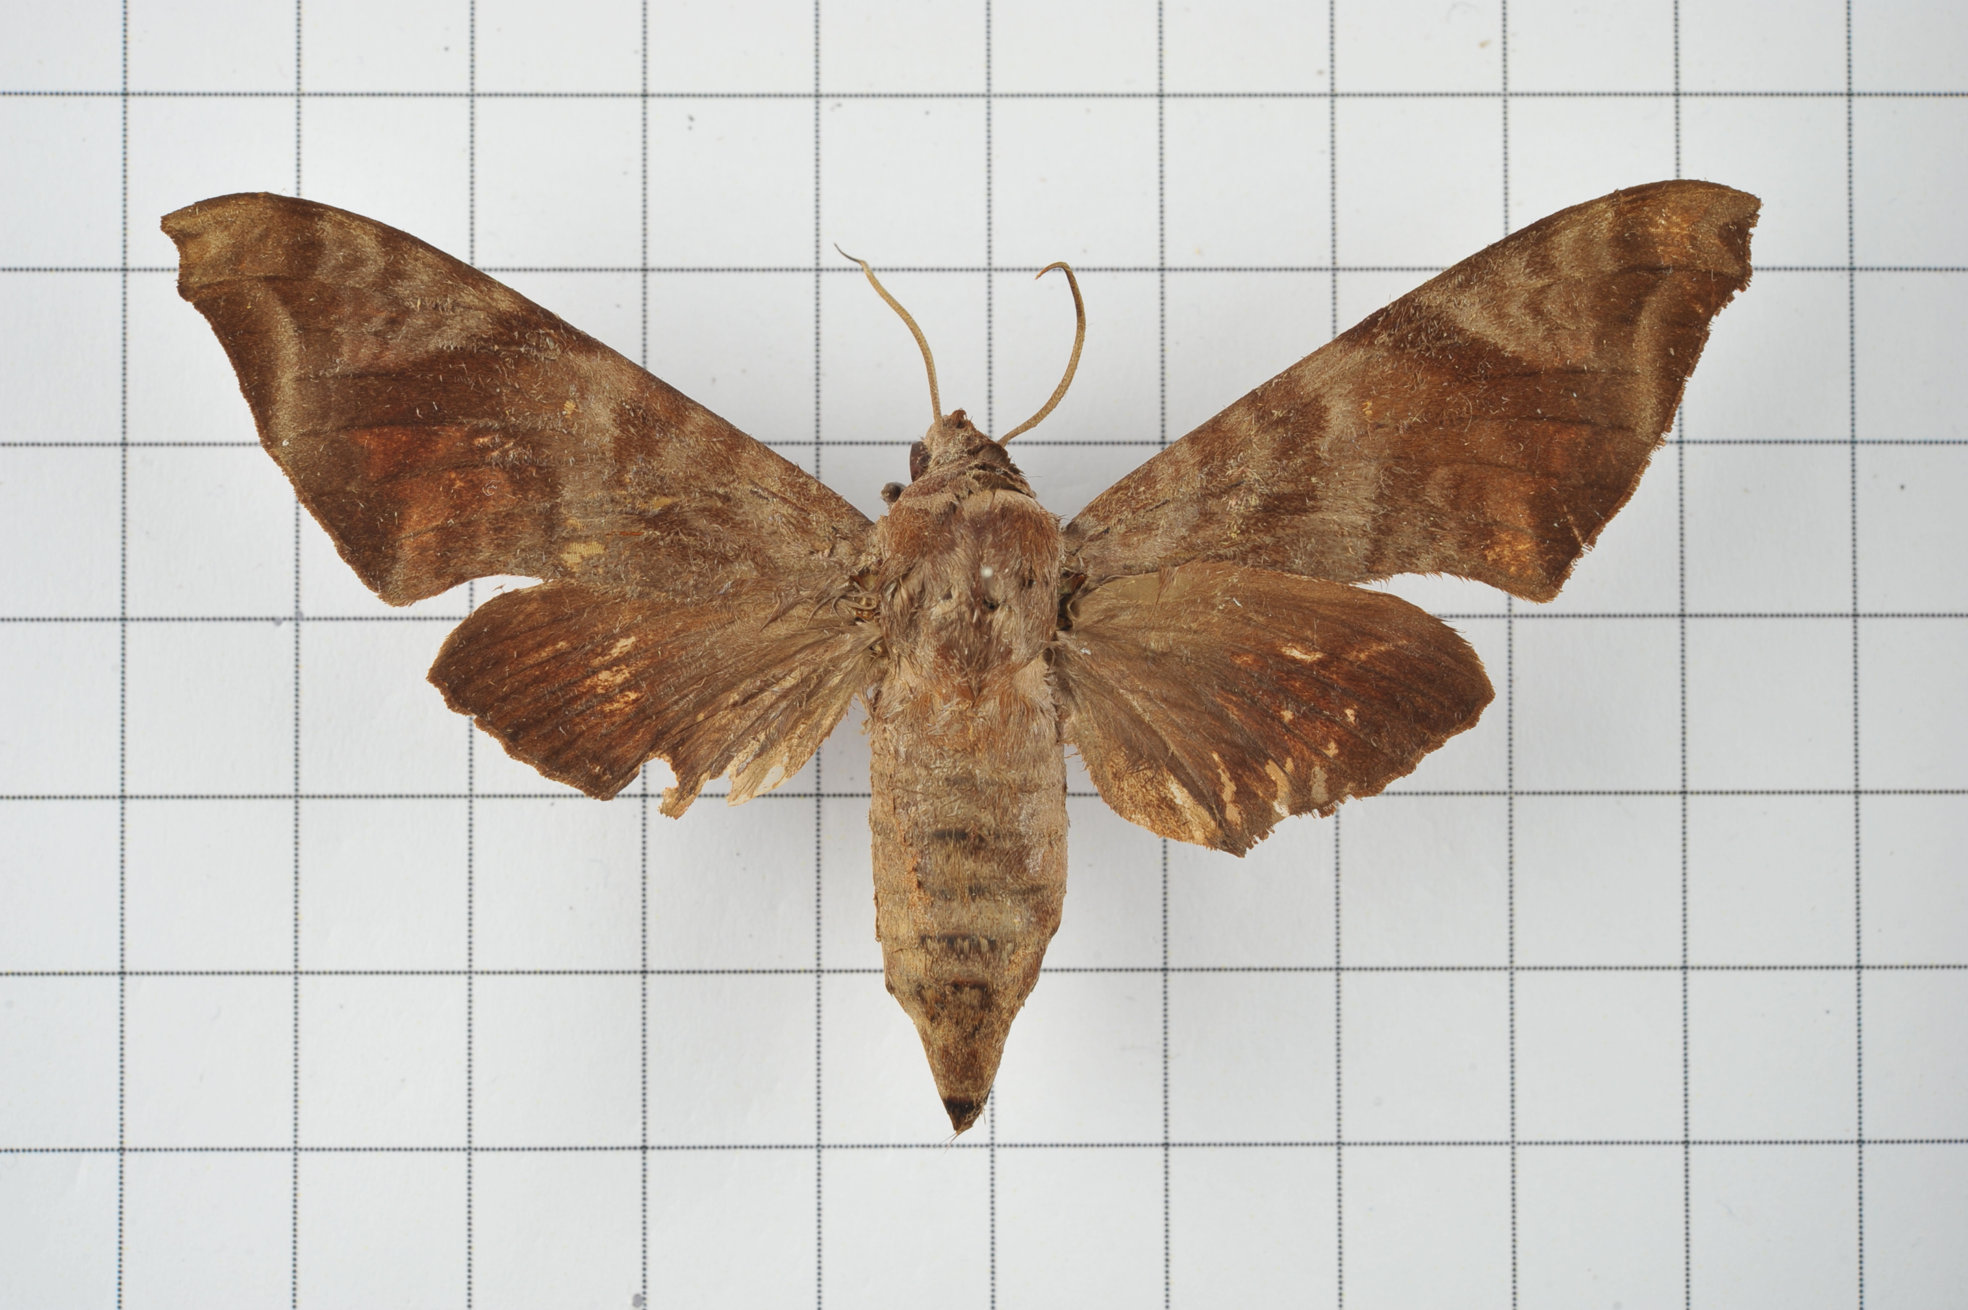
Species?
Acosmeryx castanea
